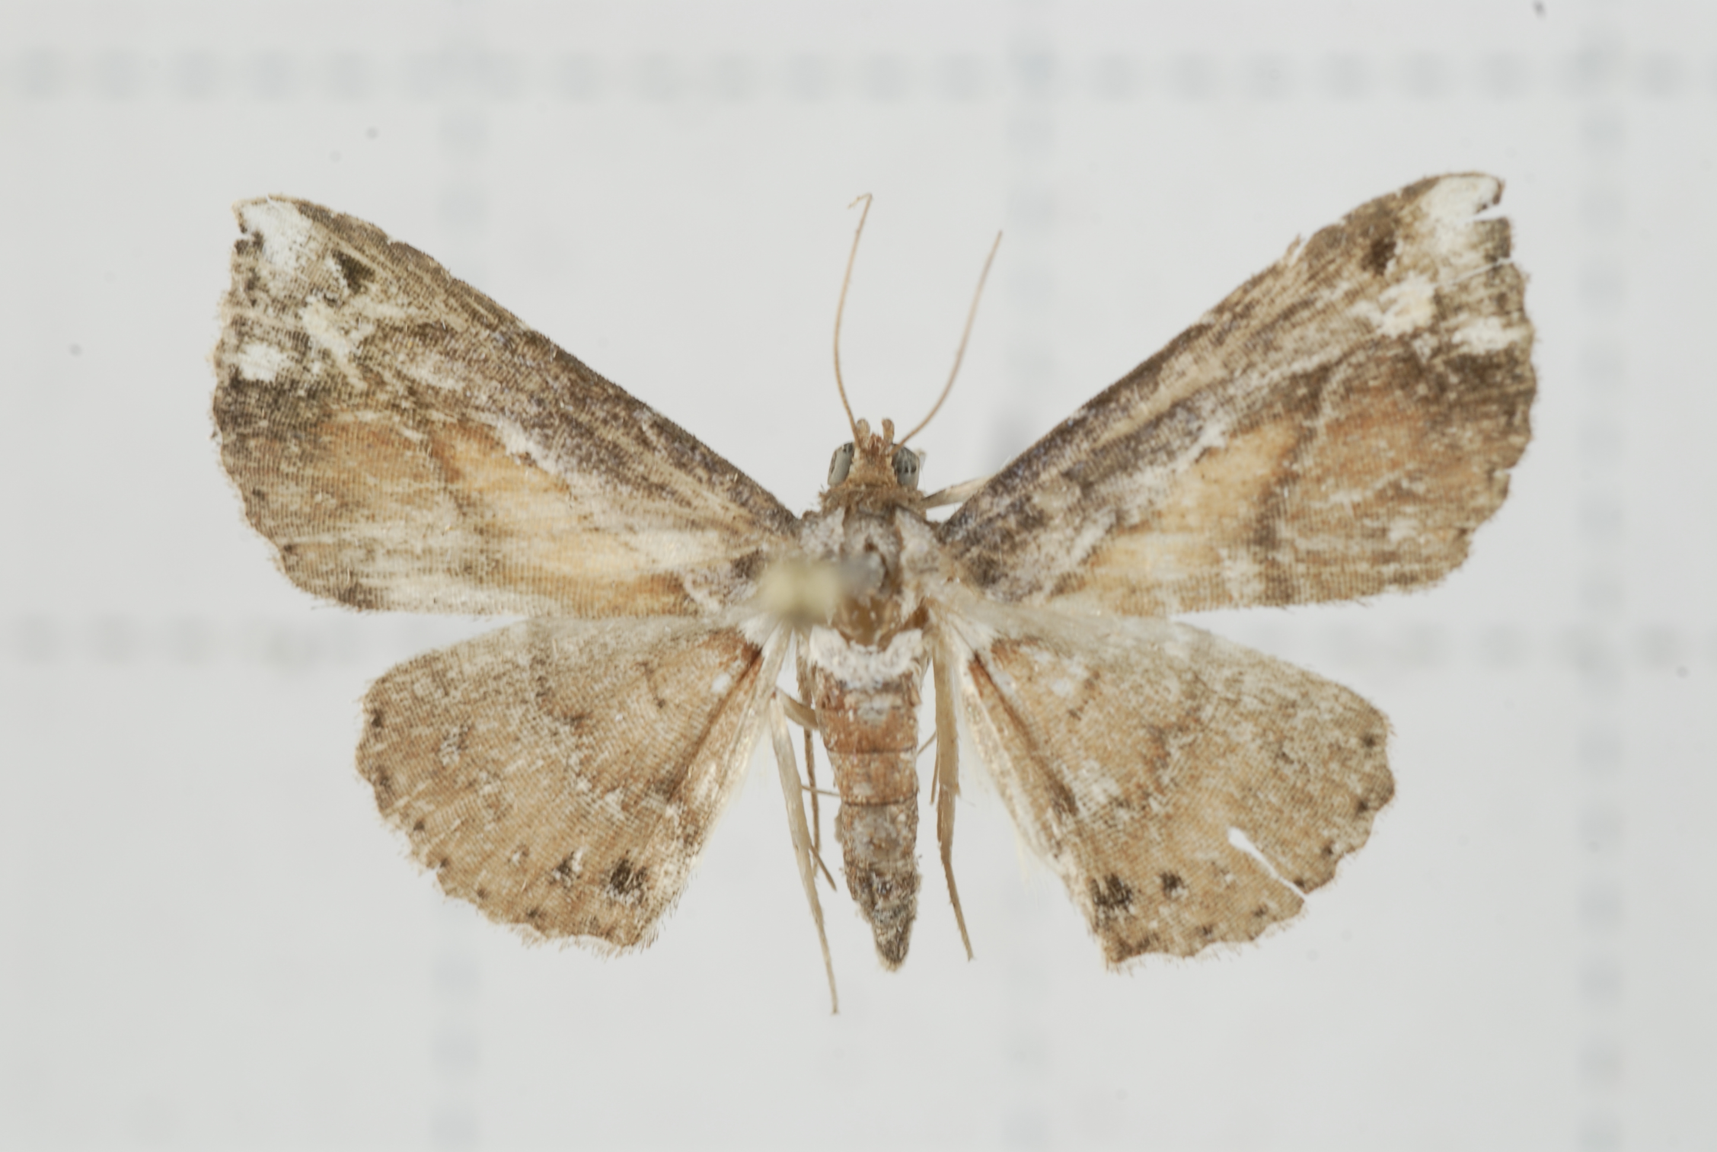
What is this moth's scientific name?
Zurobata vacillans
